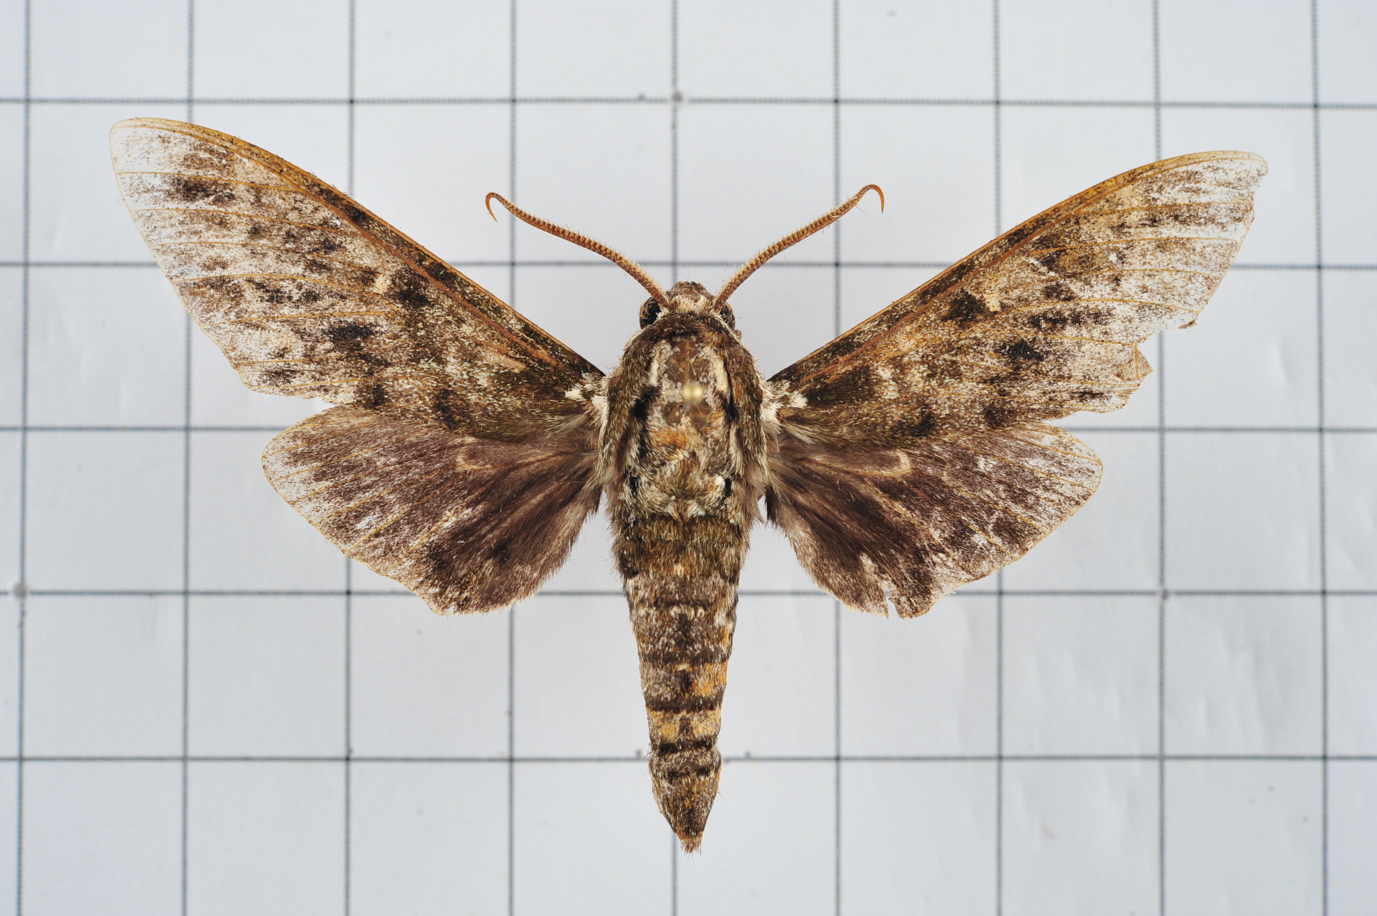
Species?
Dolbina formosana
